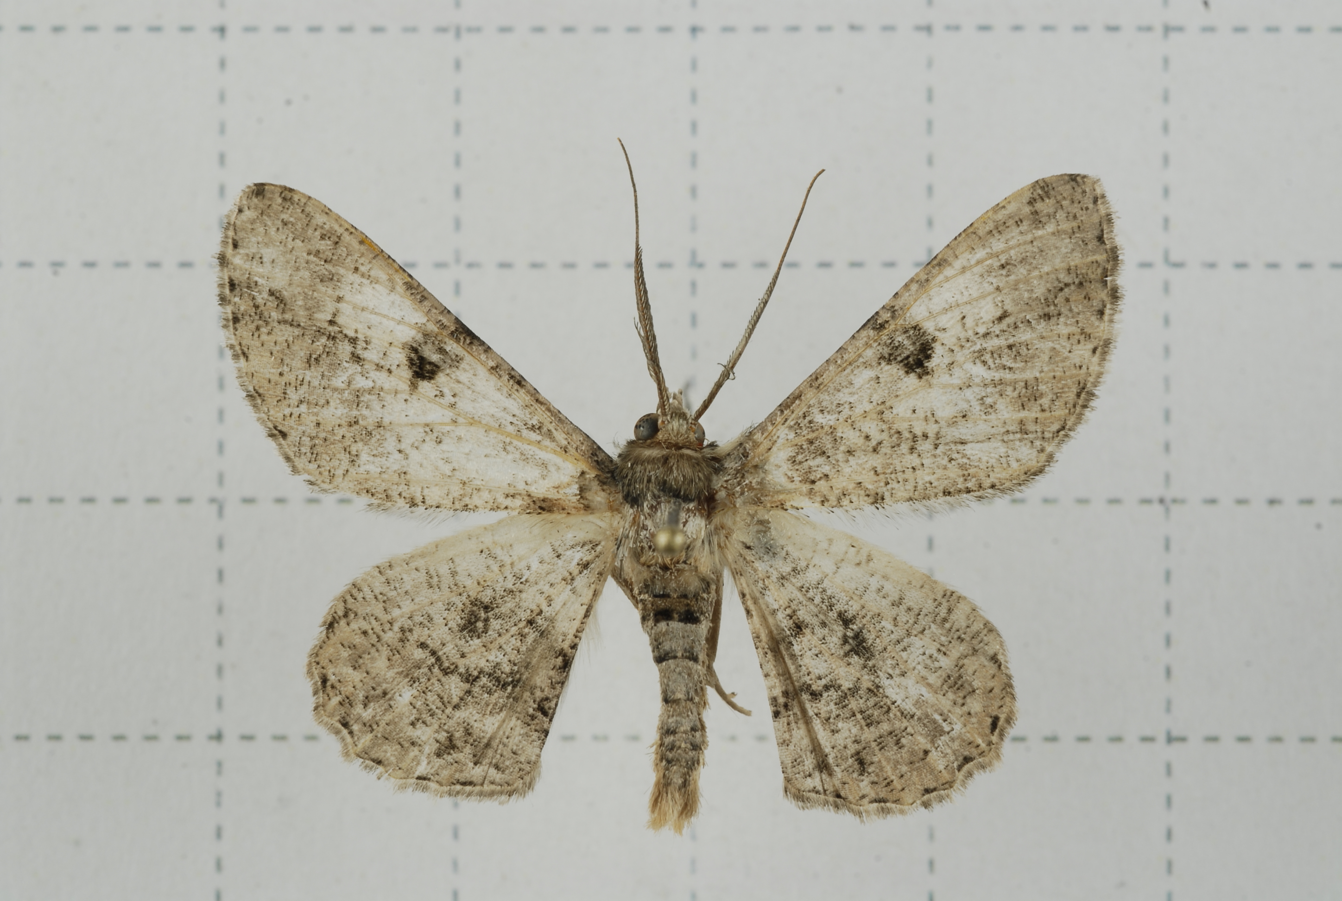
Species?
Cleora repulsaria repulsaria
